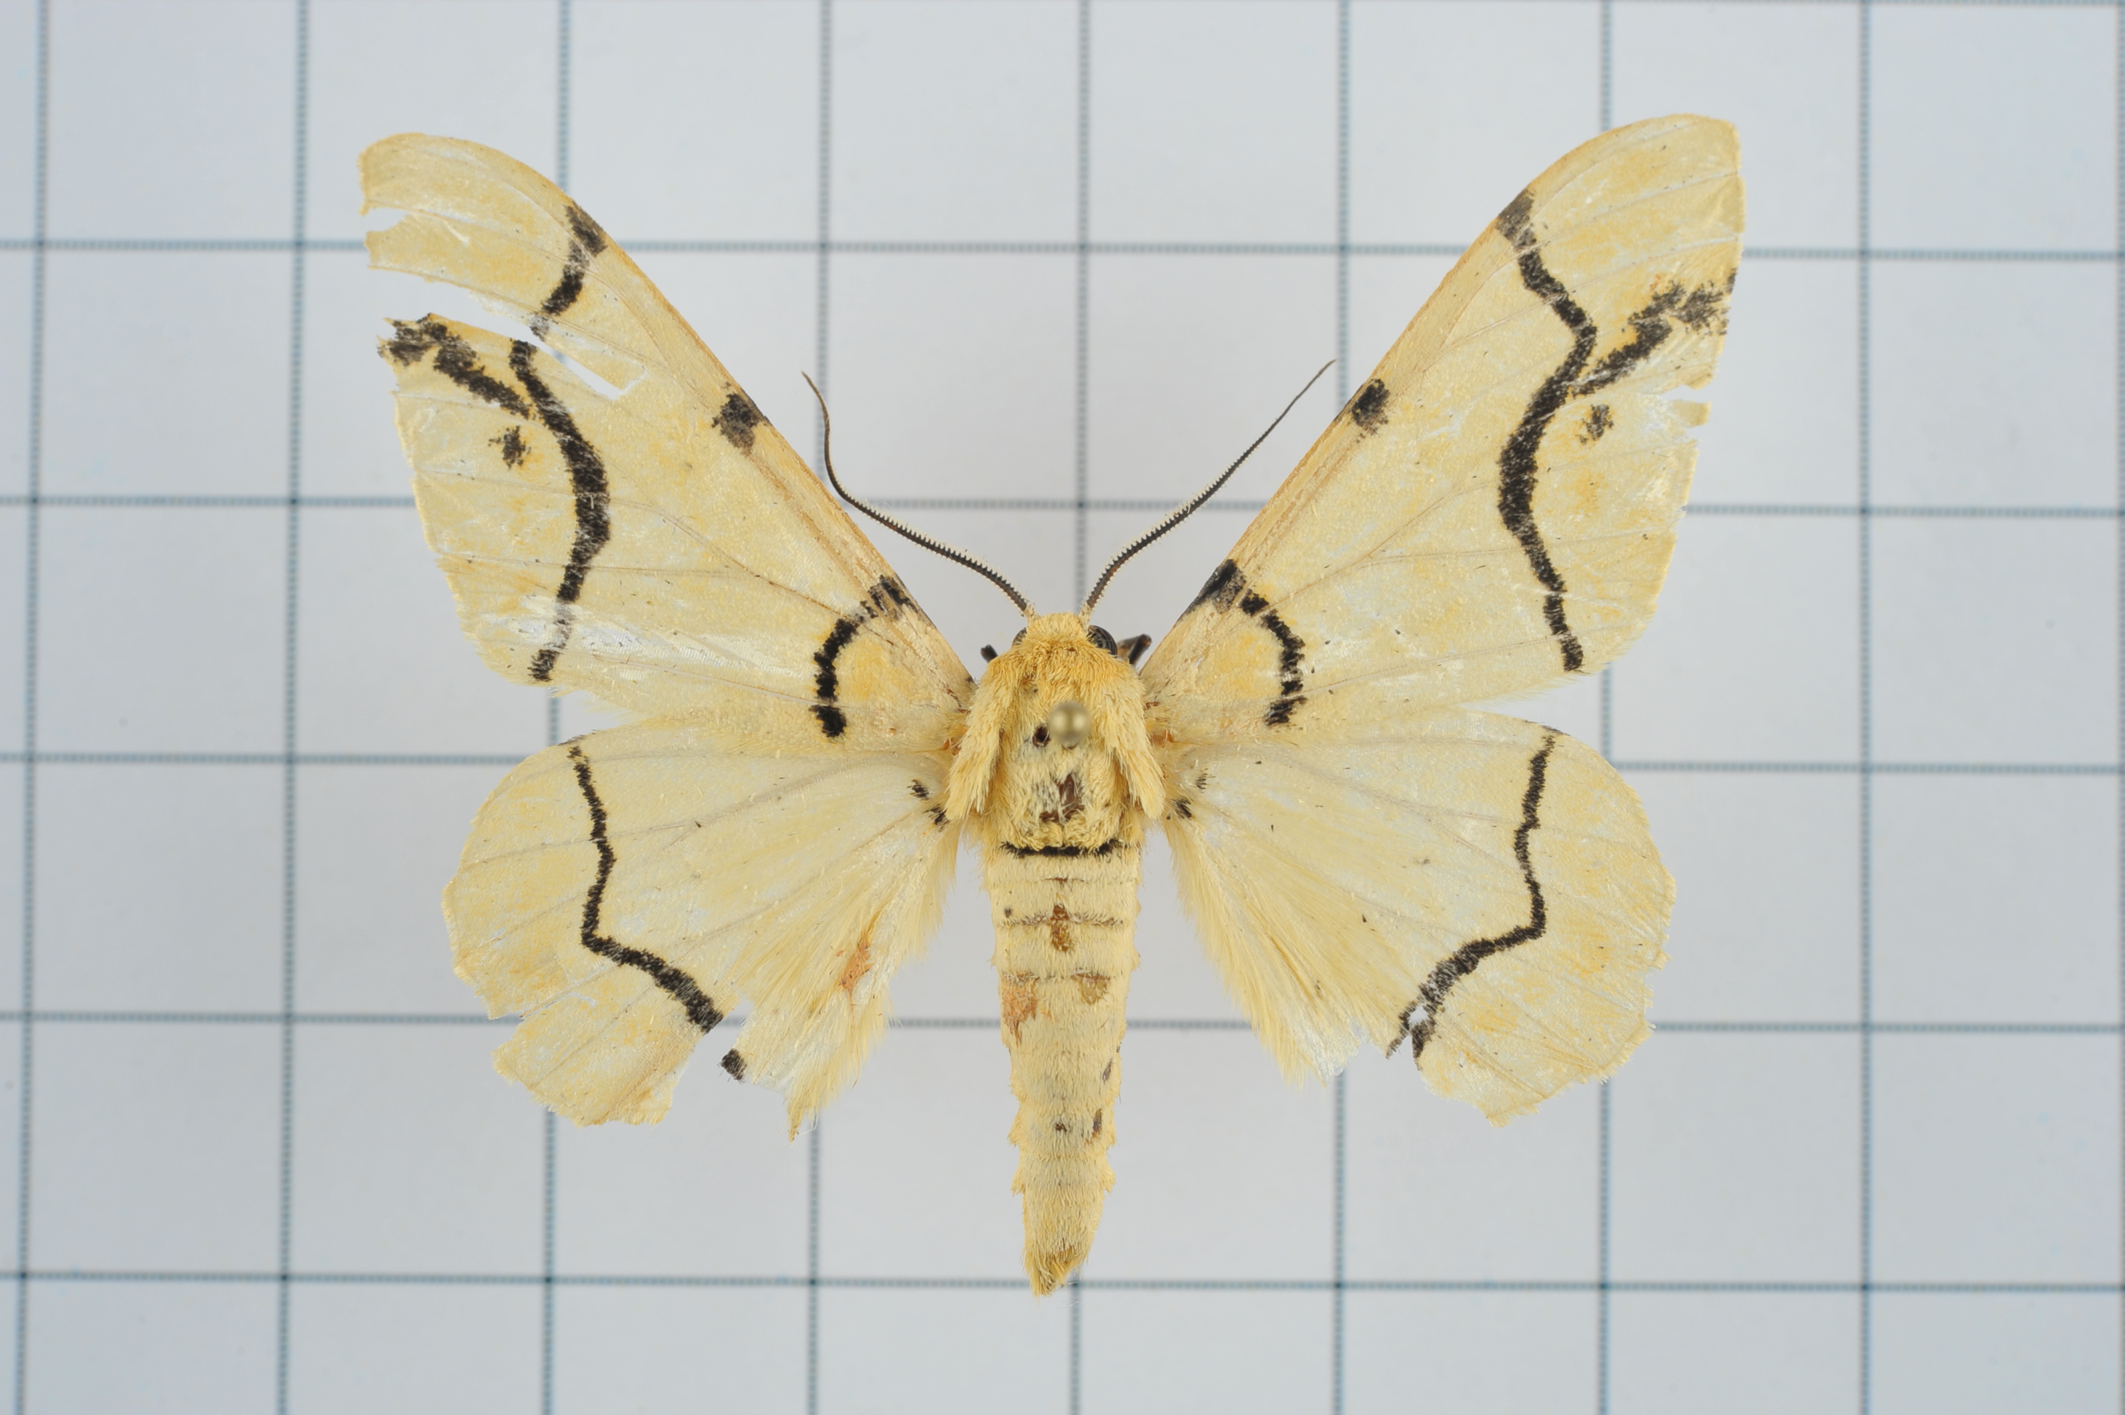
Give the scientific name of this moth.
Biston perclara
